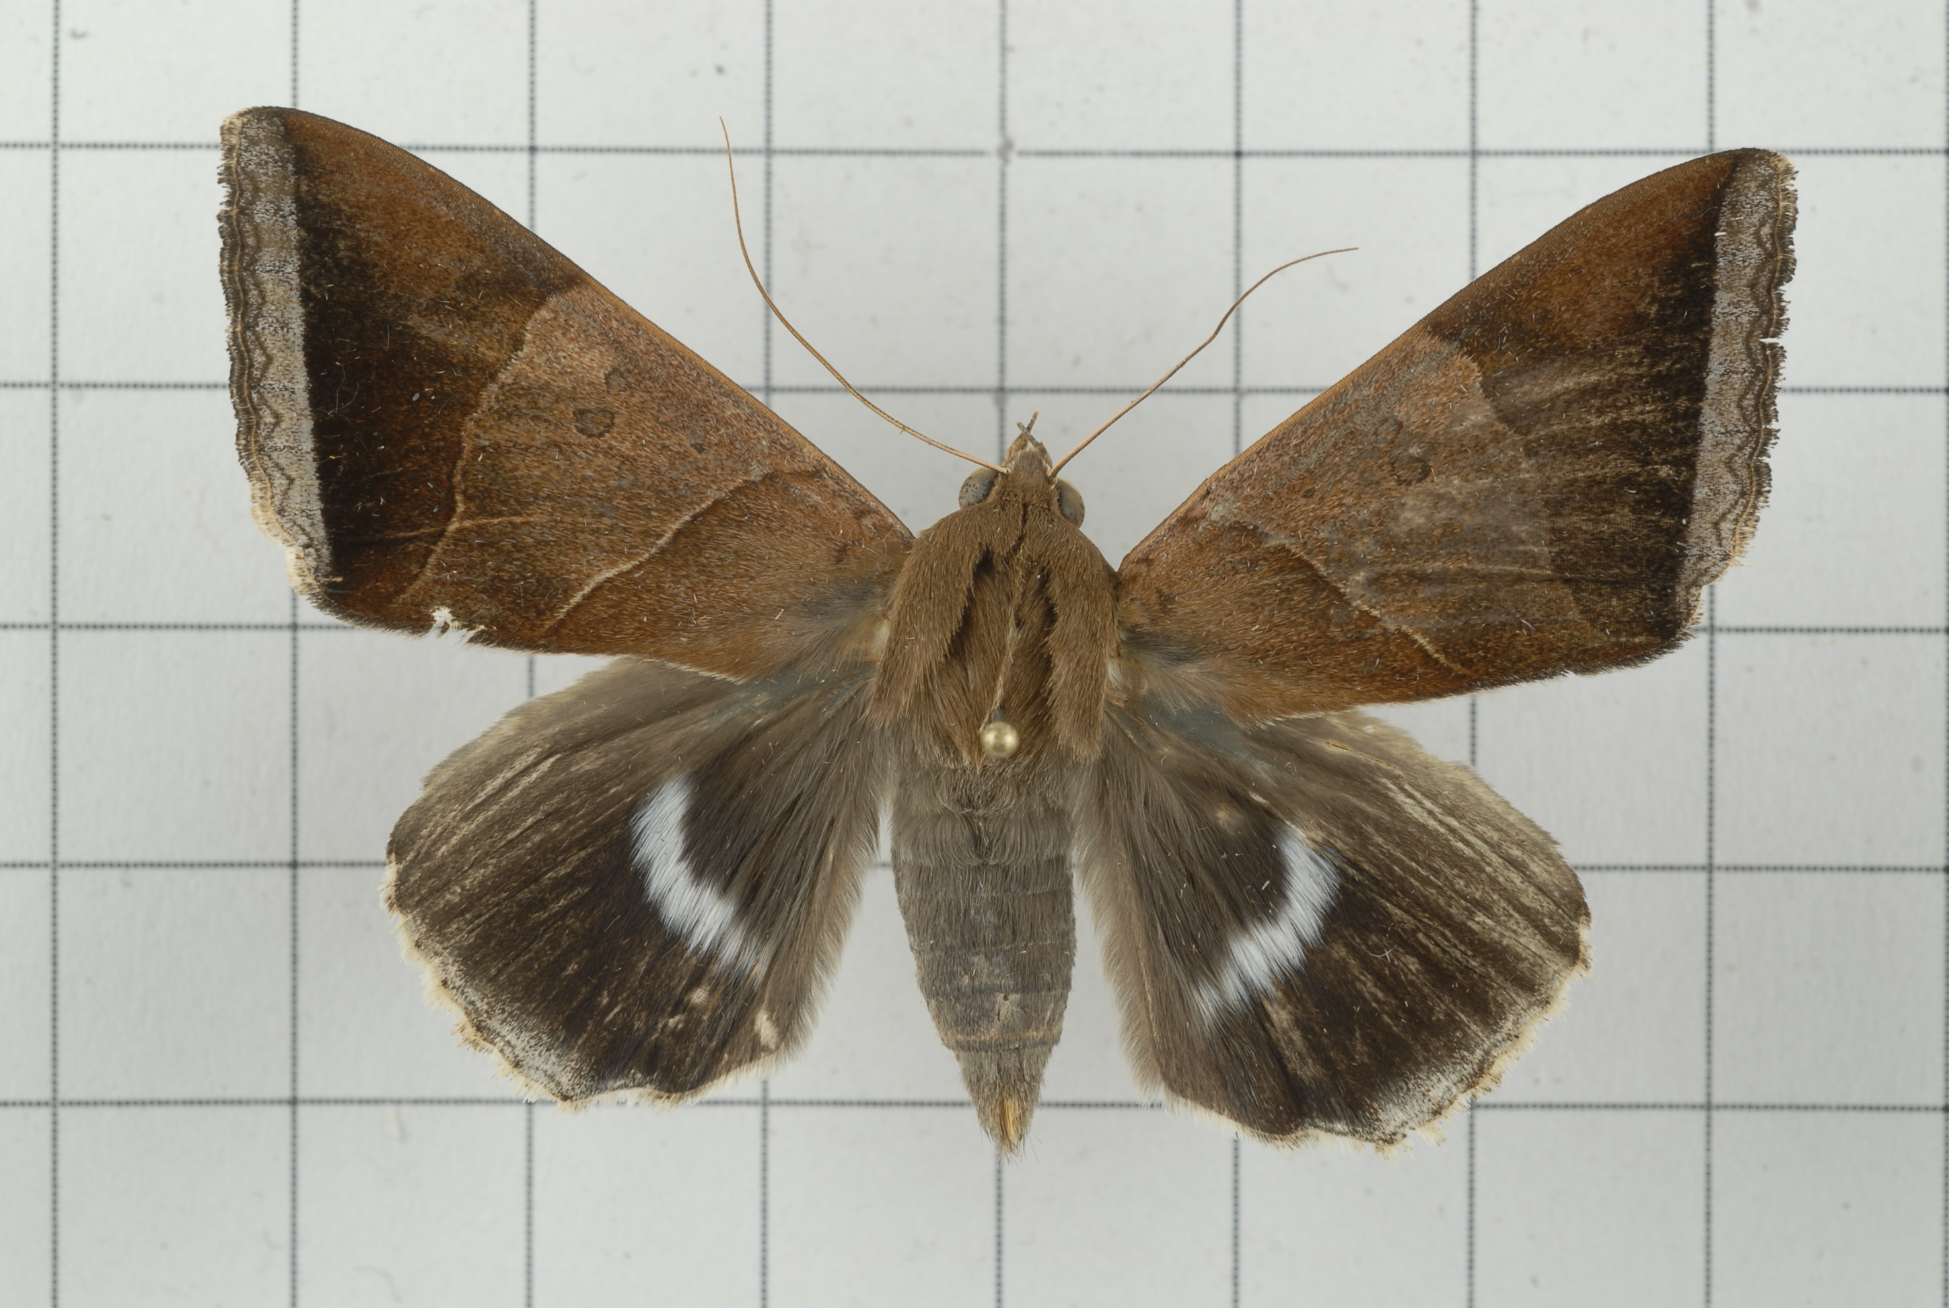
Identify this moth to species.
Artena dotata
